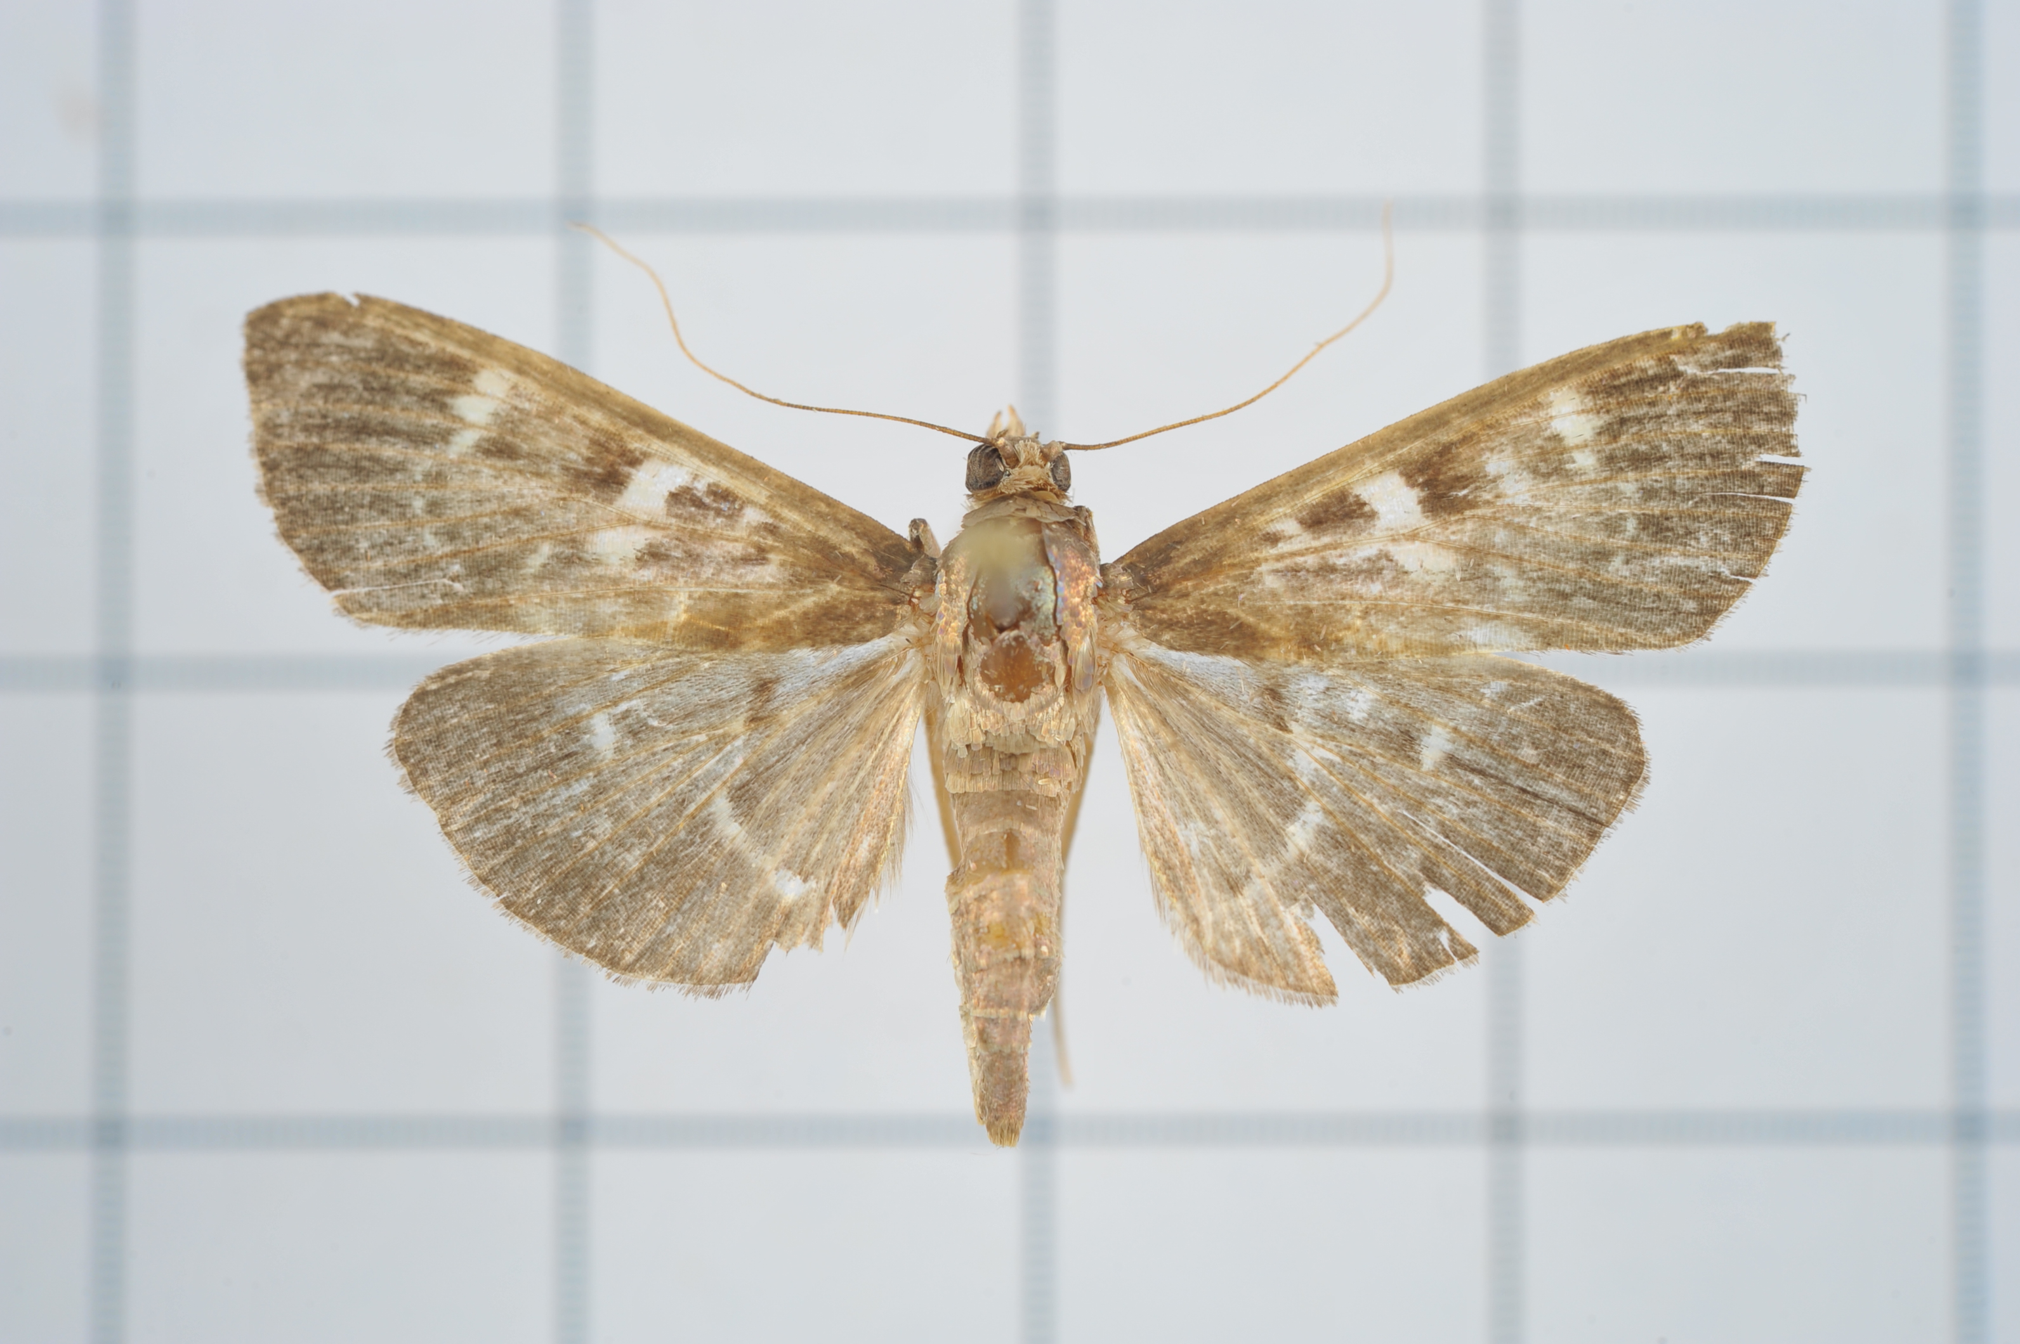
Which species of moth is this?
Prorodes mimica
